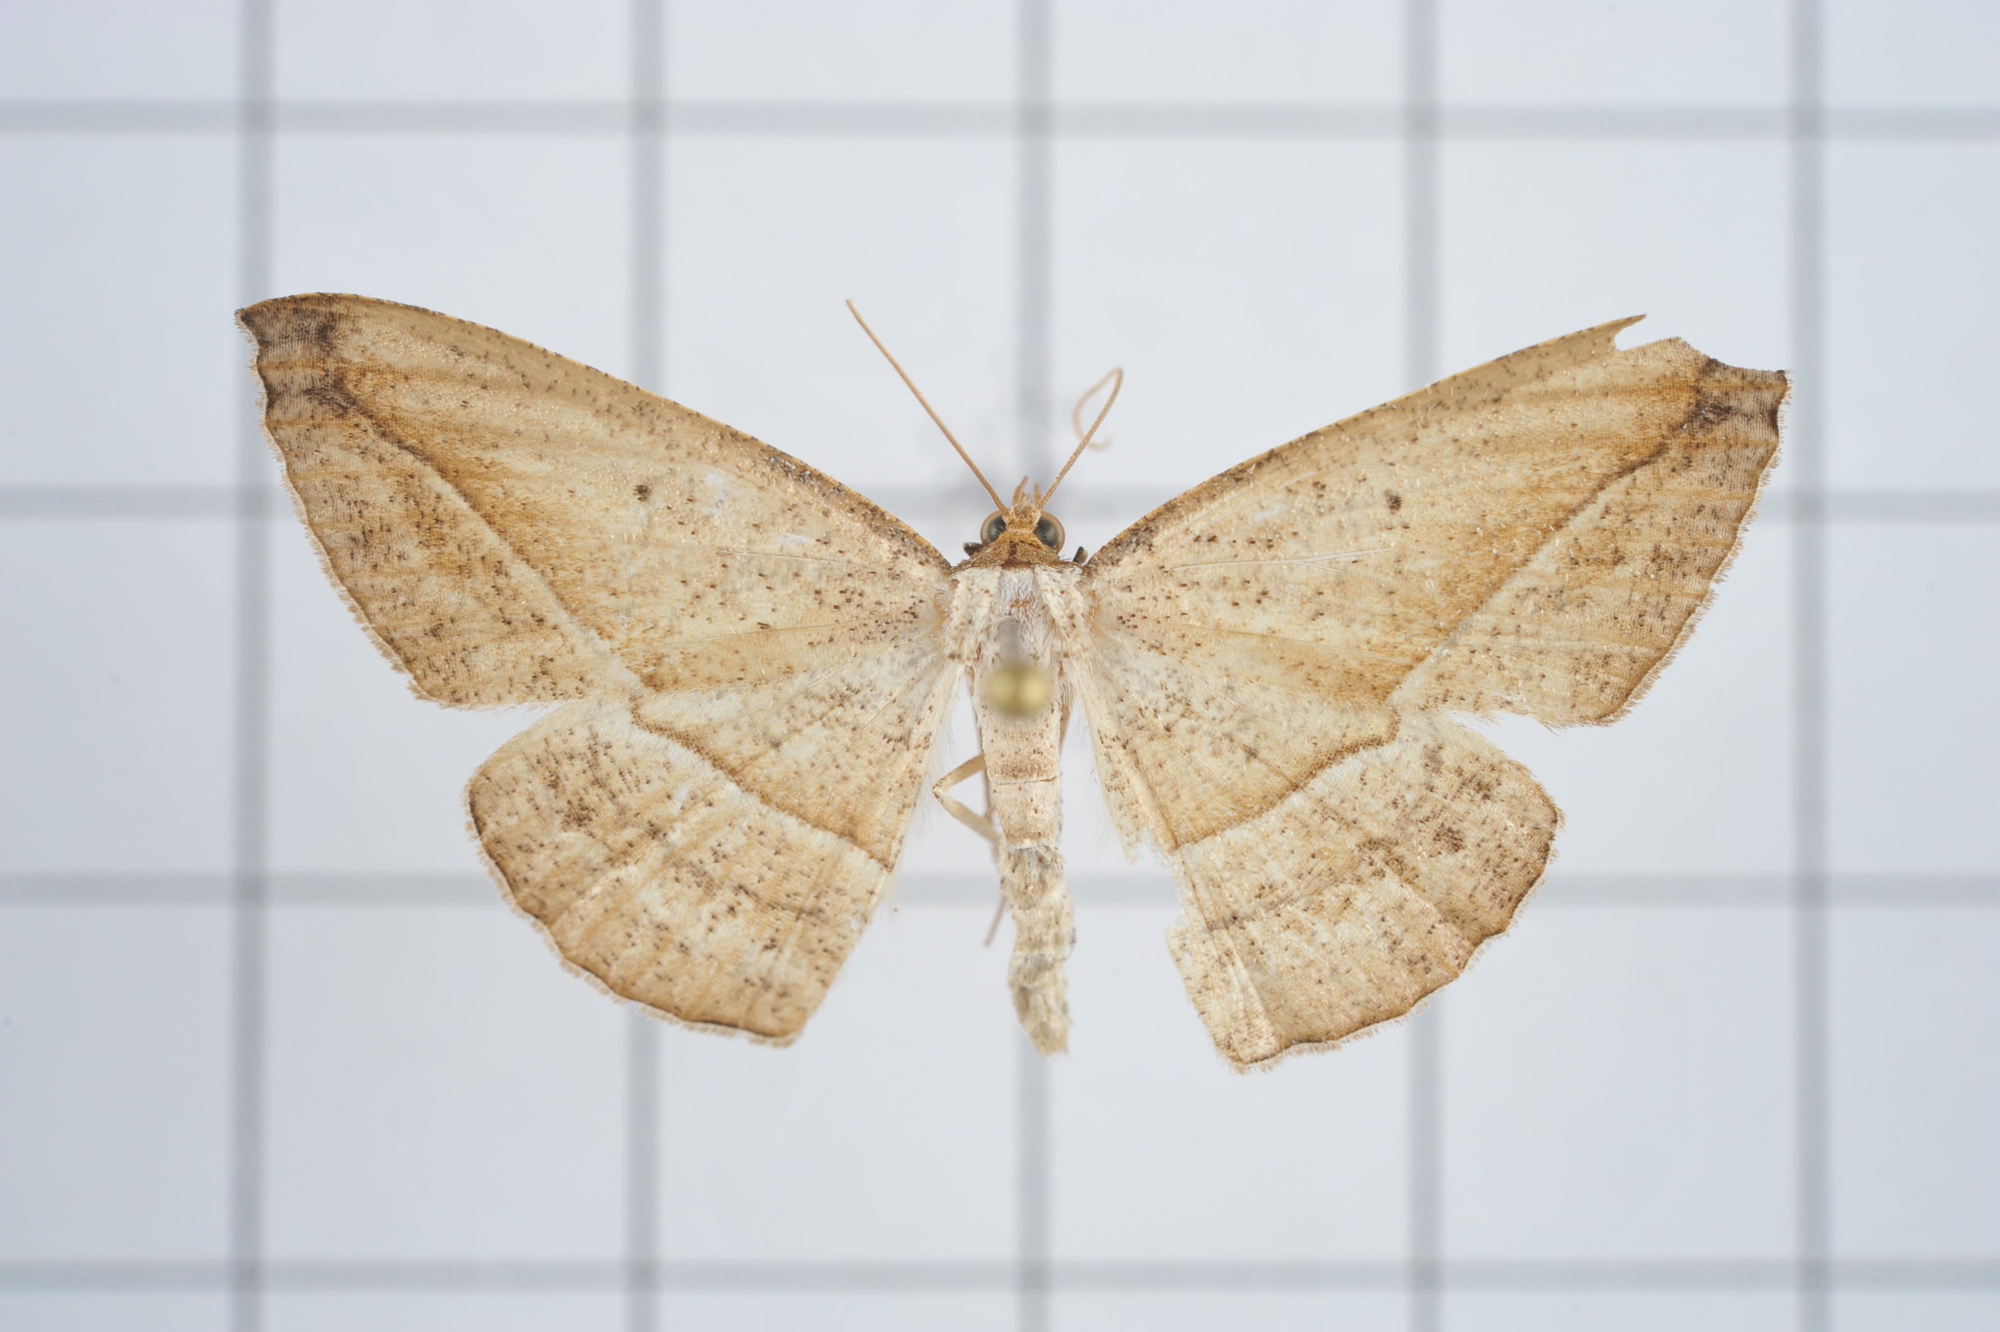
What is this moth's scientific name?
Nadagara vigaia
